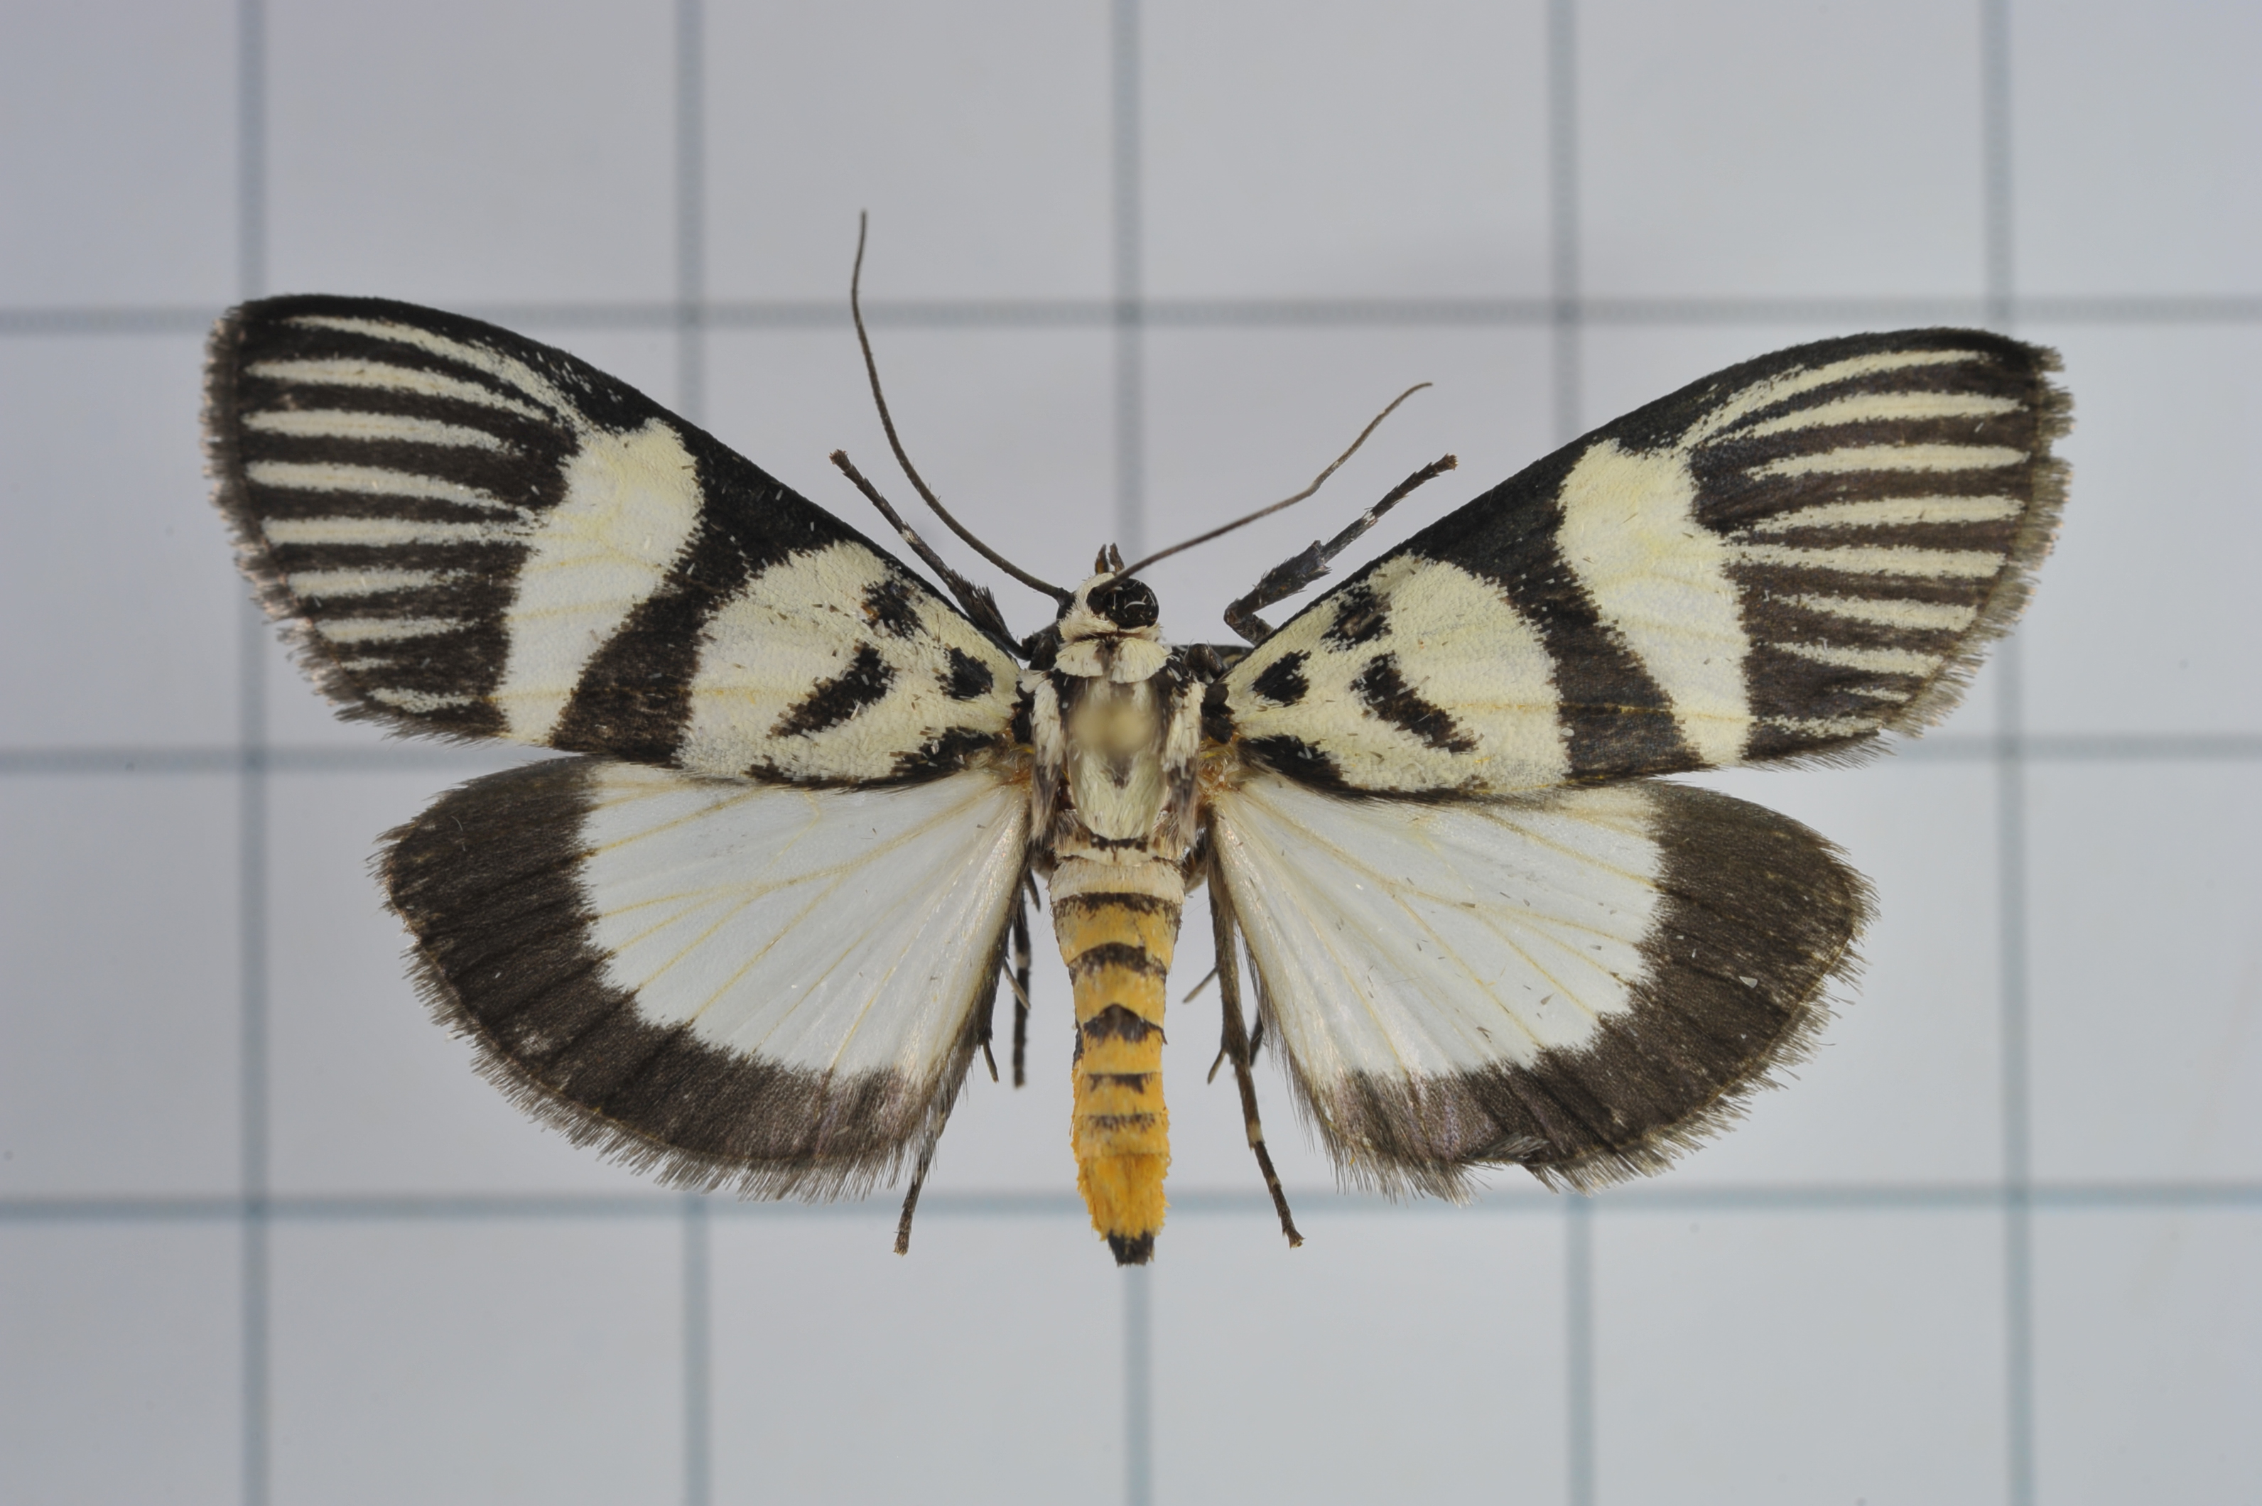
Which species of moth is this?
Heortia vitessoides
